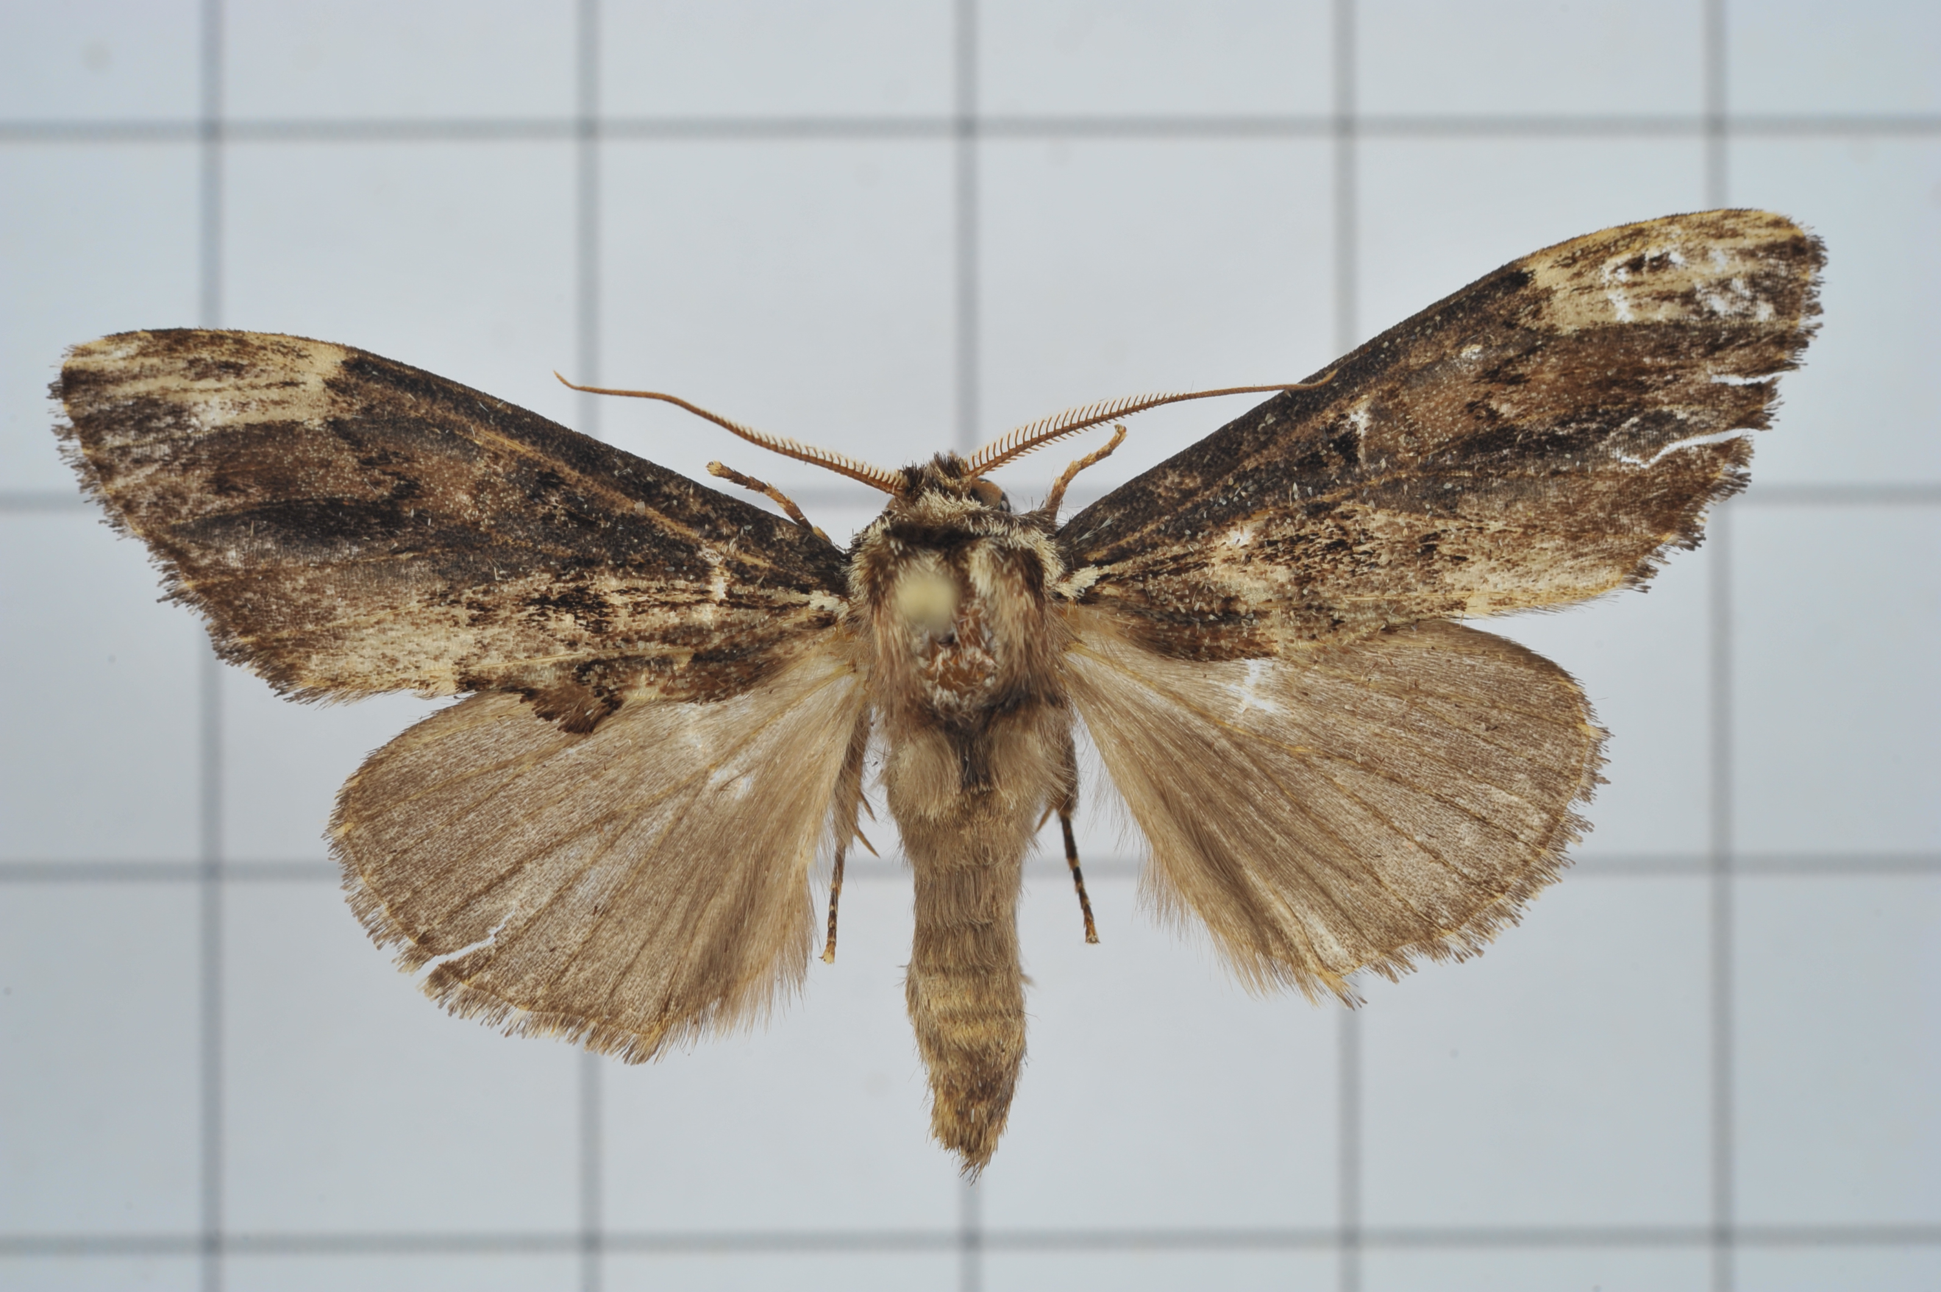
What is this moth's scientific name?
Hexafrenum leucodera yamamotoi
